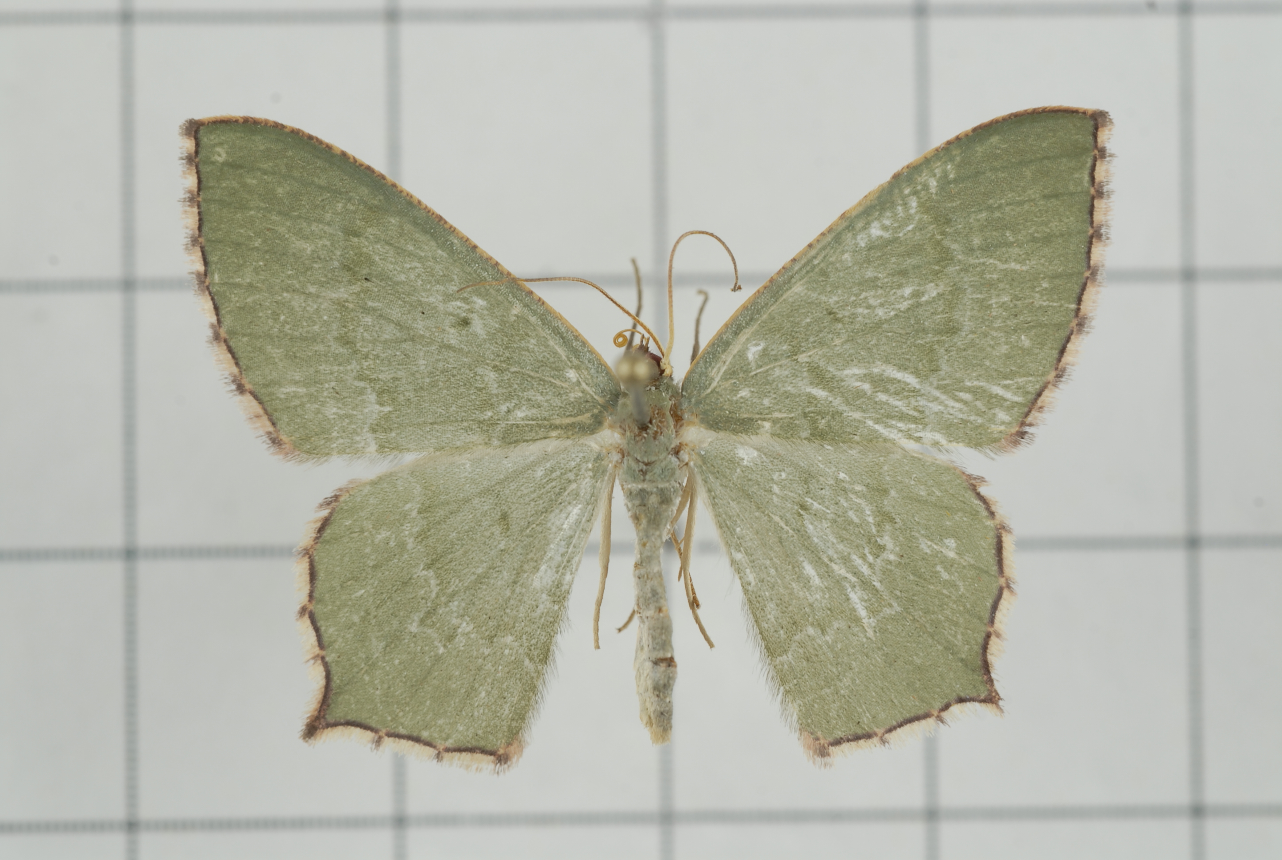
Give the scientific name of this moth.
Maxates rufolimbata
